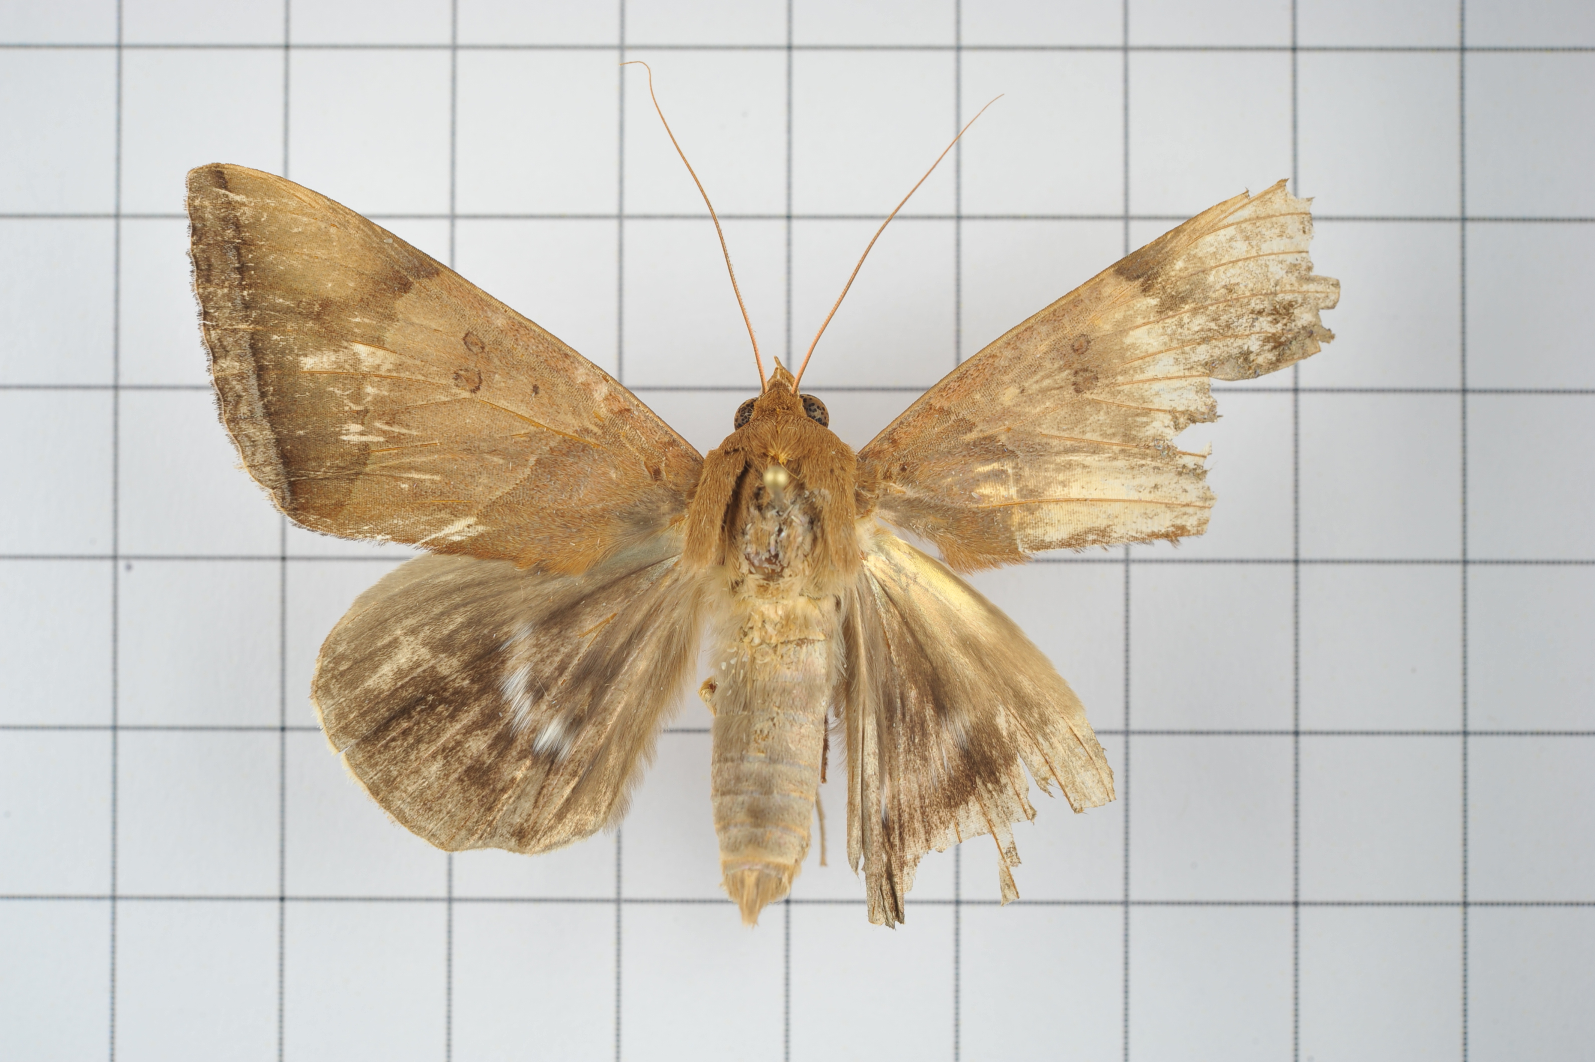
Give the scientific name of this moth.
Artena dotata
